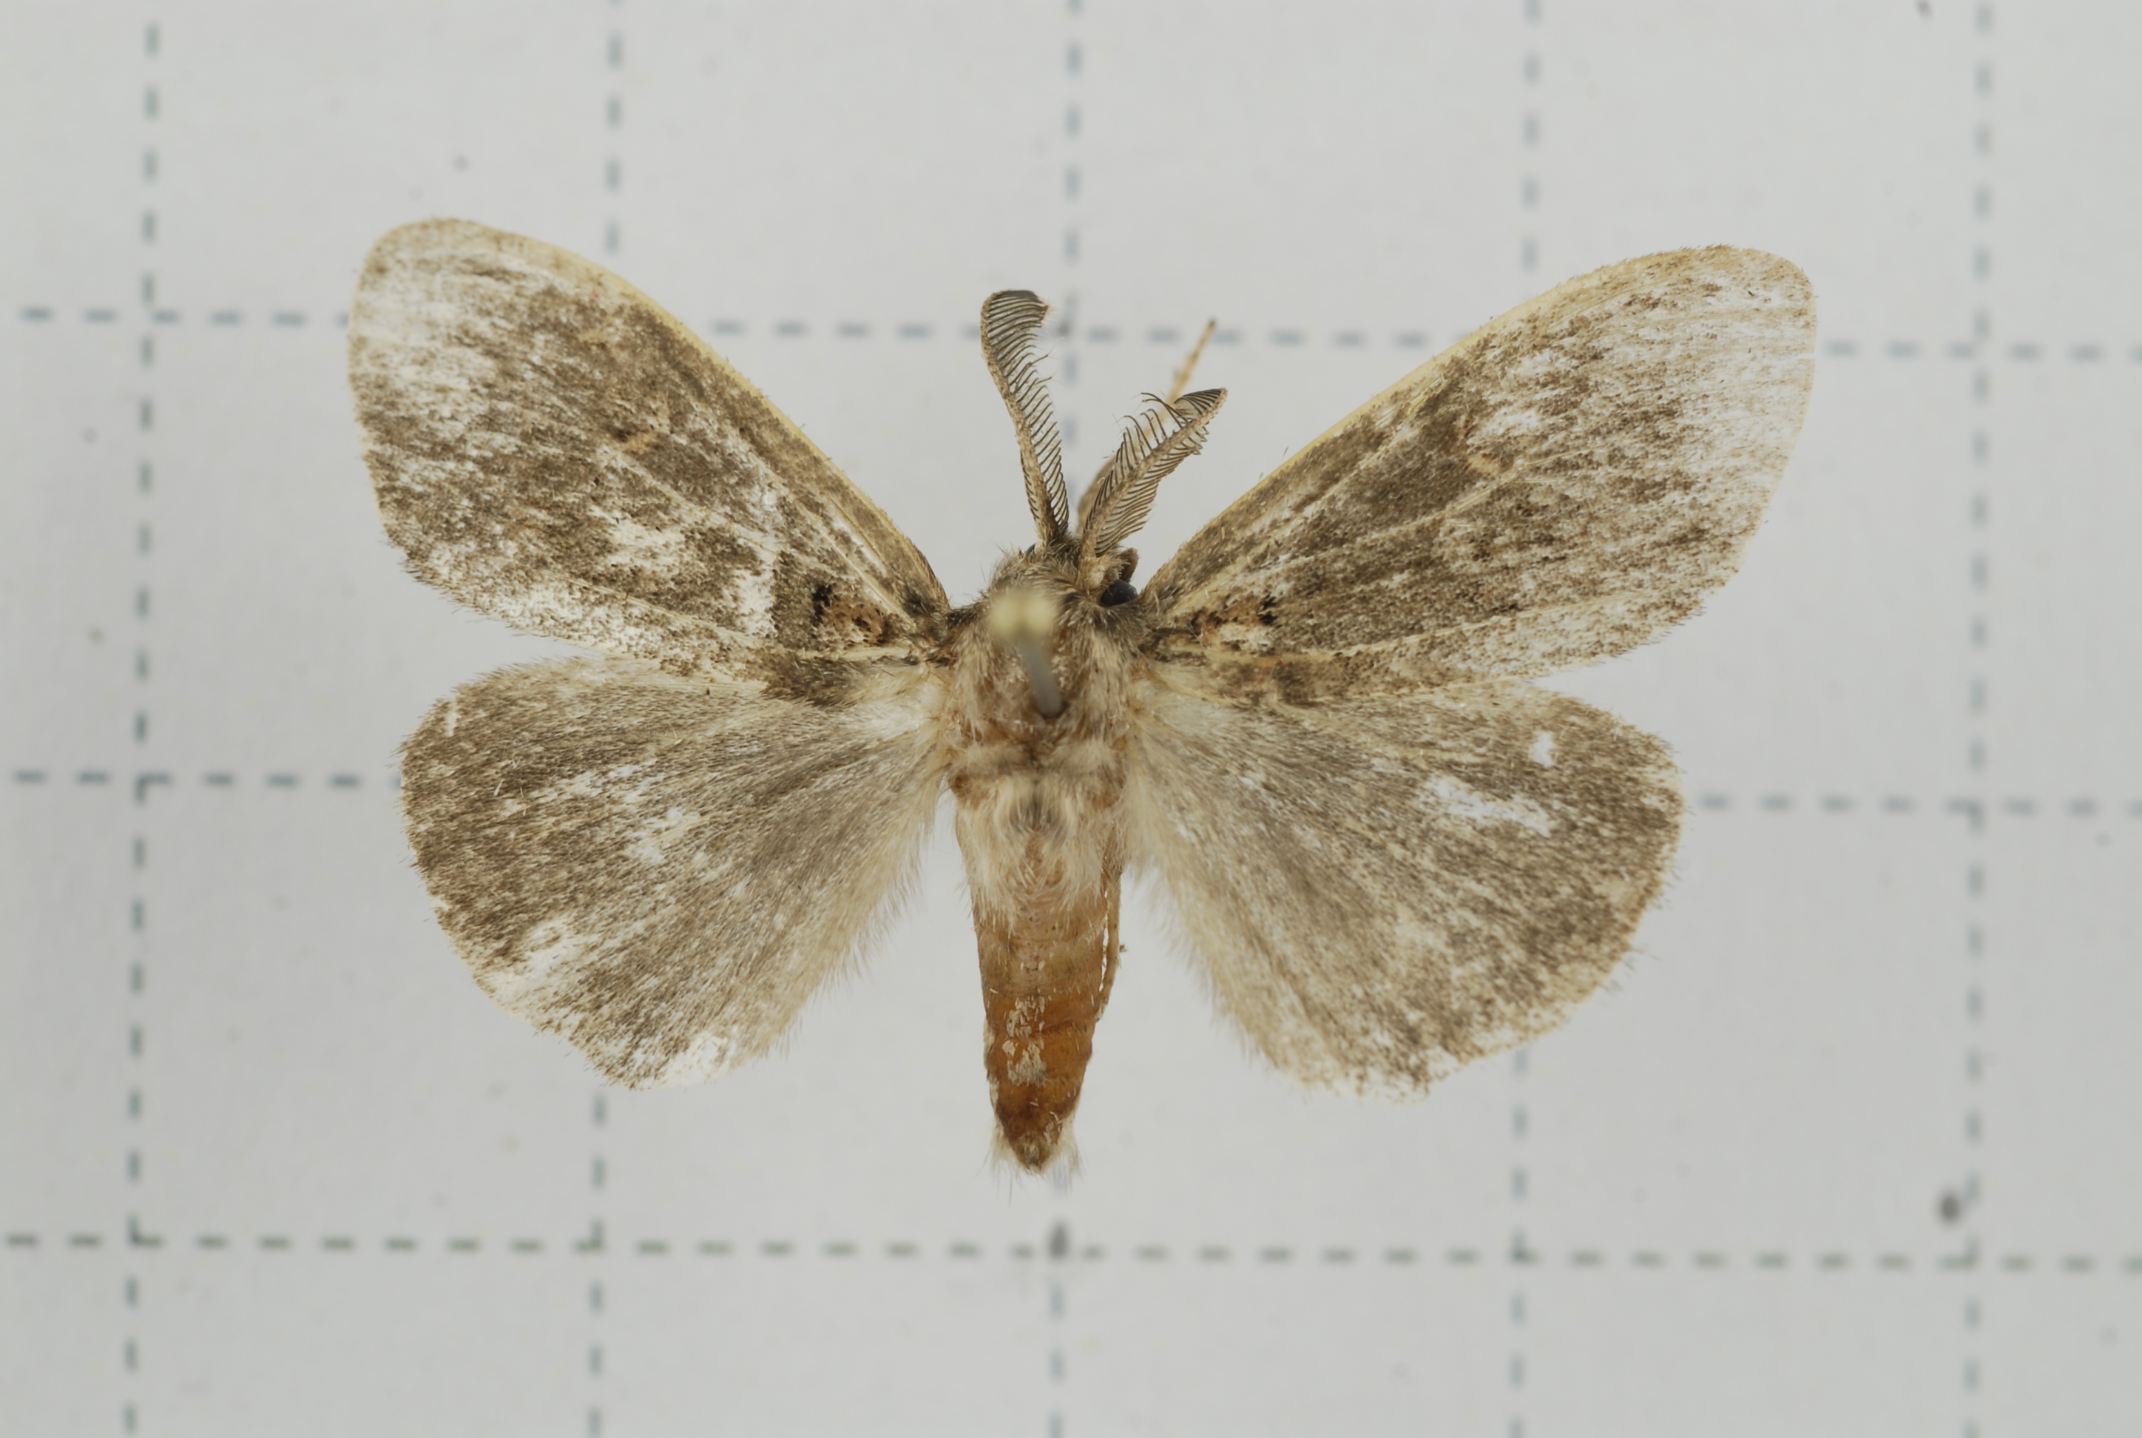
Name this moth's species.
Olene dudgeoni
